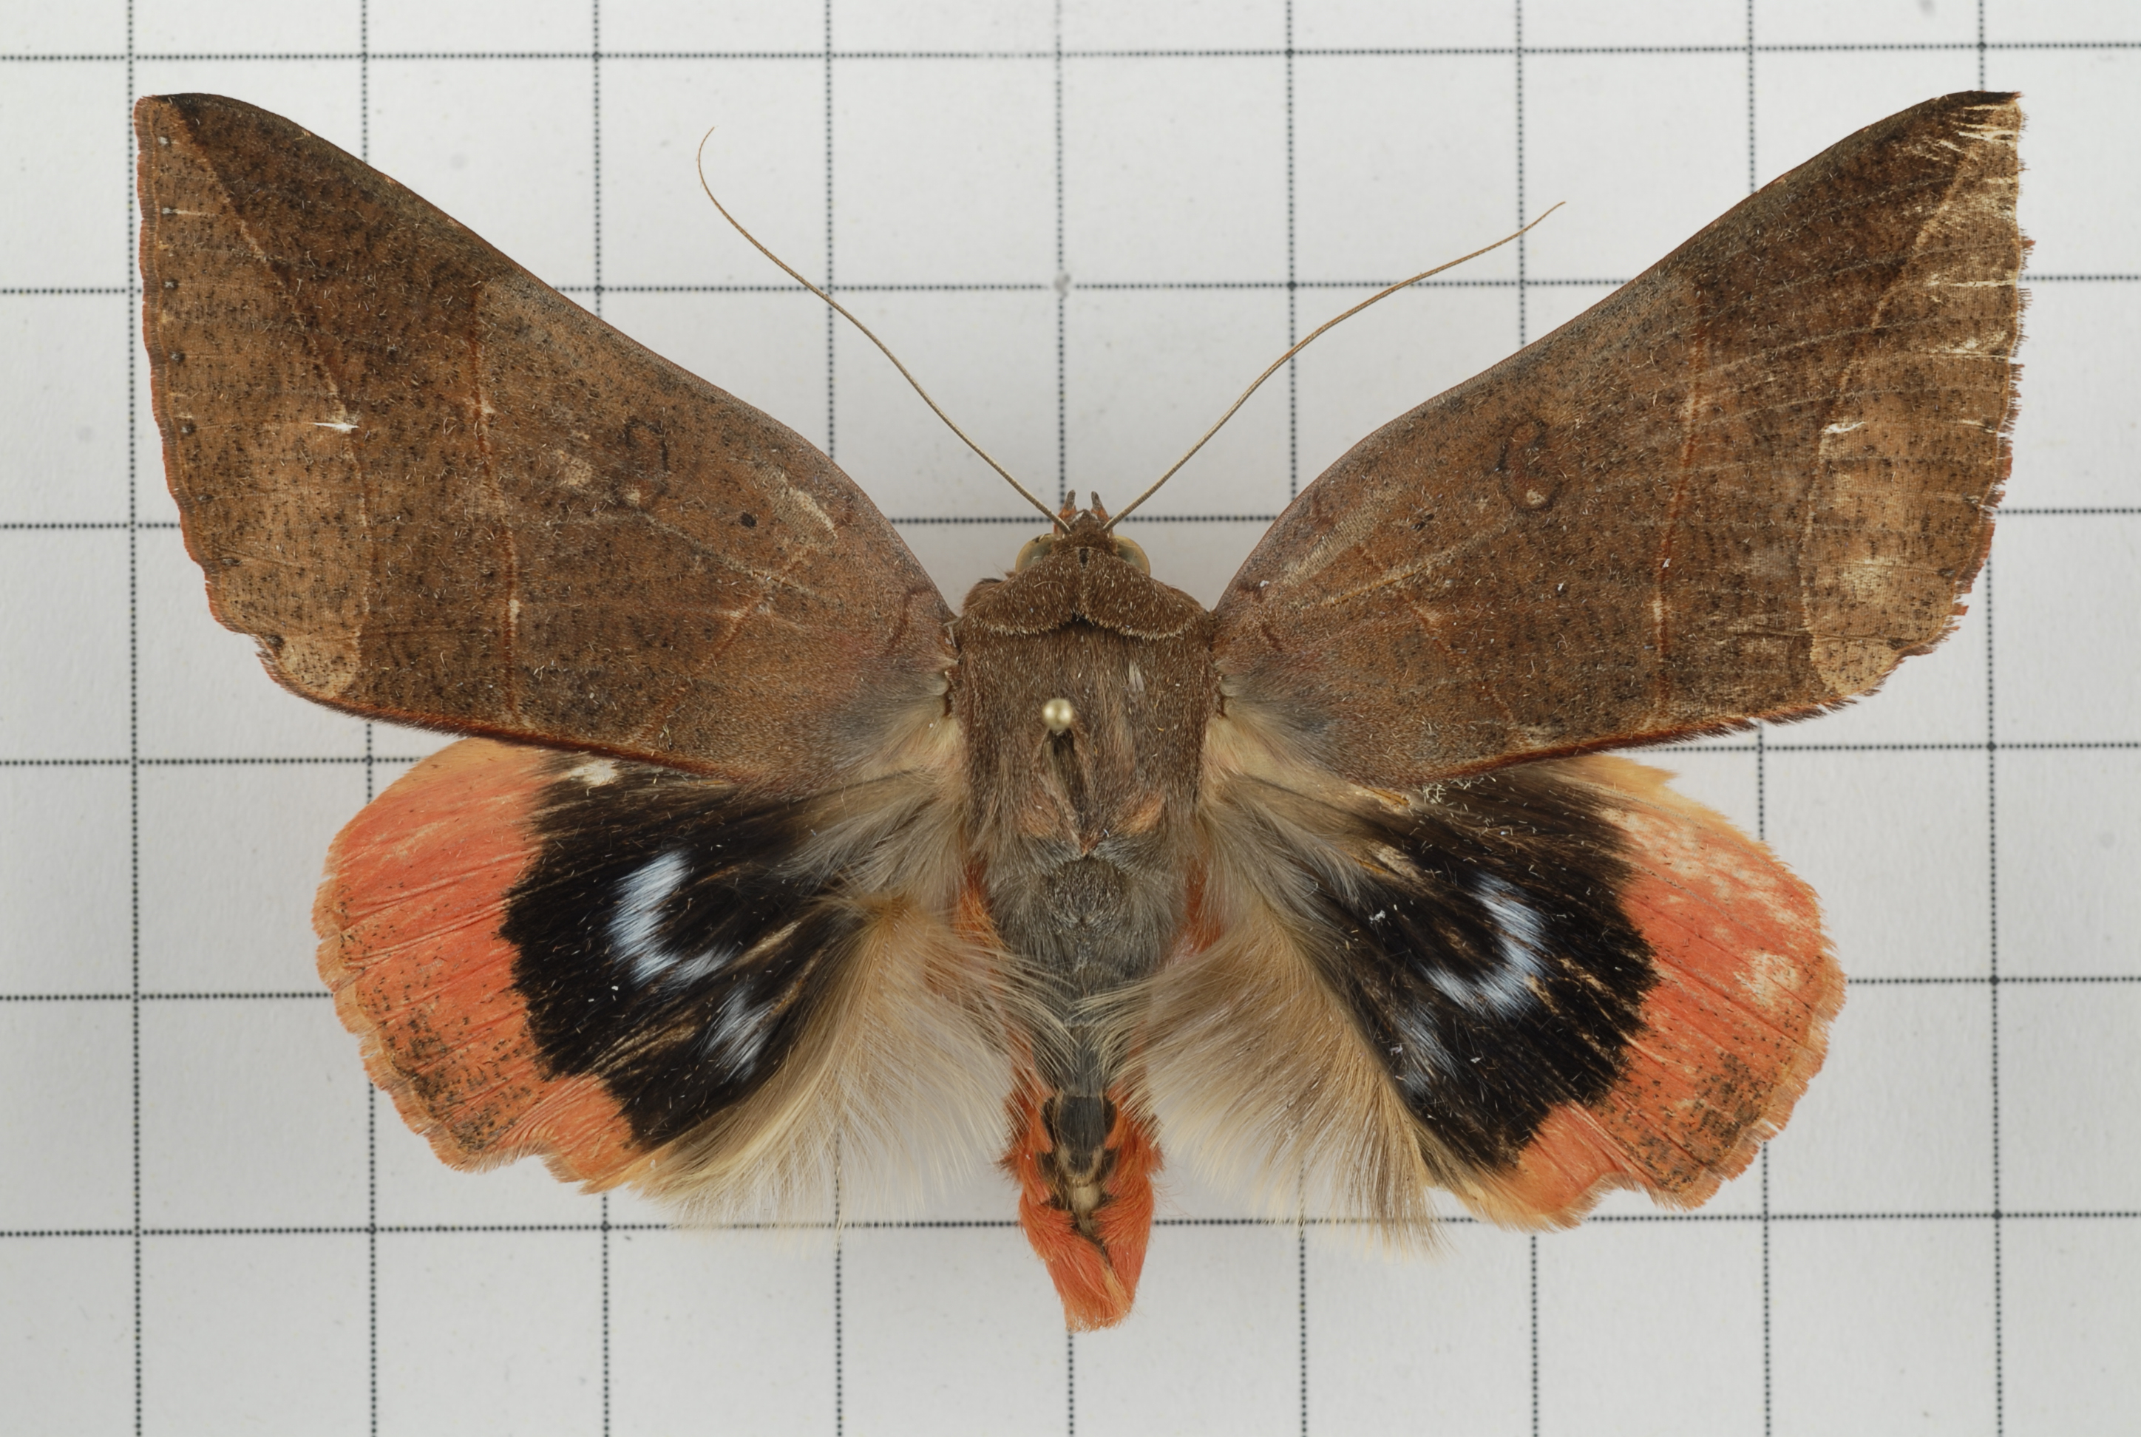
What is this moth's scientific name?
Thyas juno
